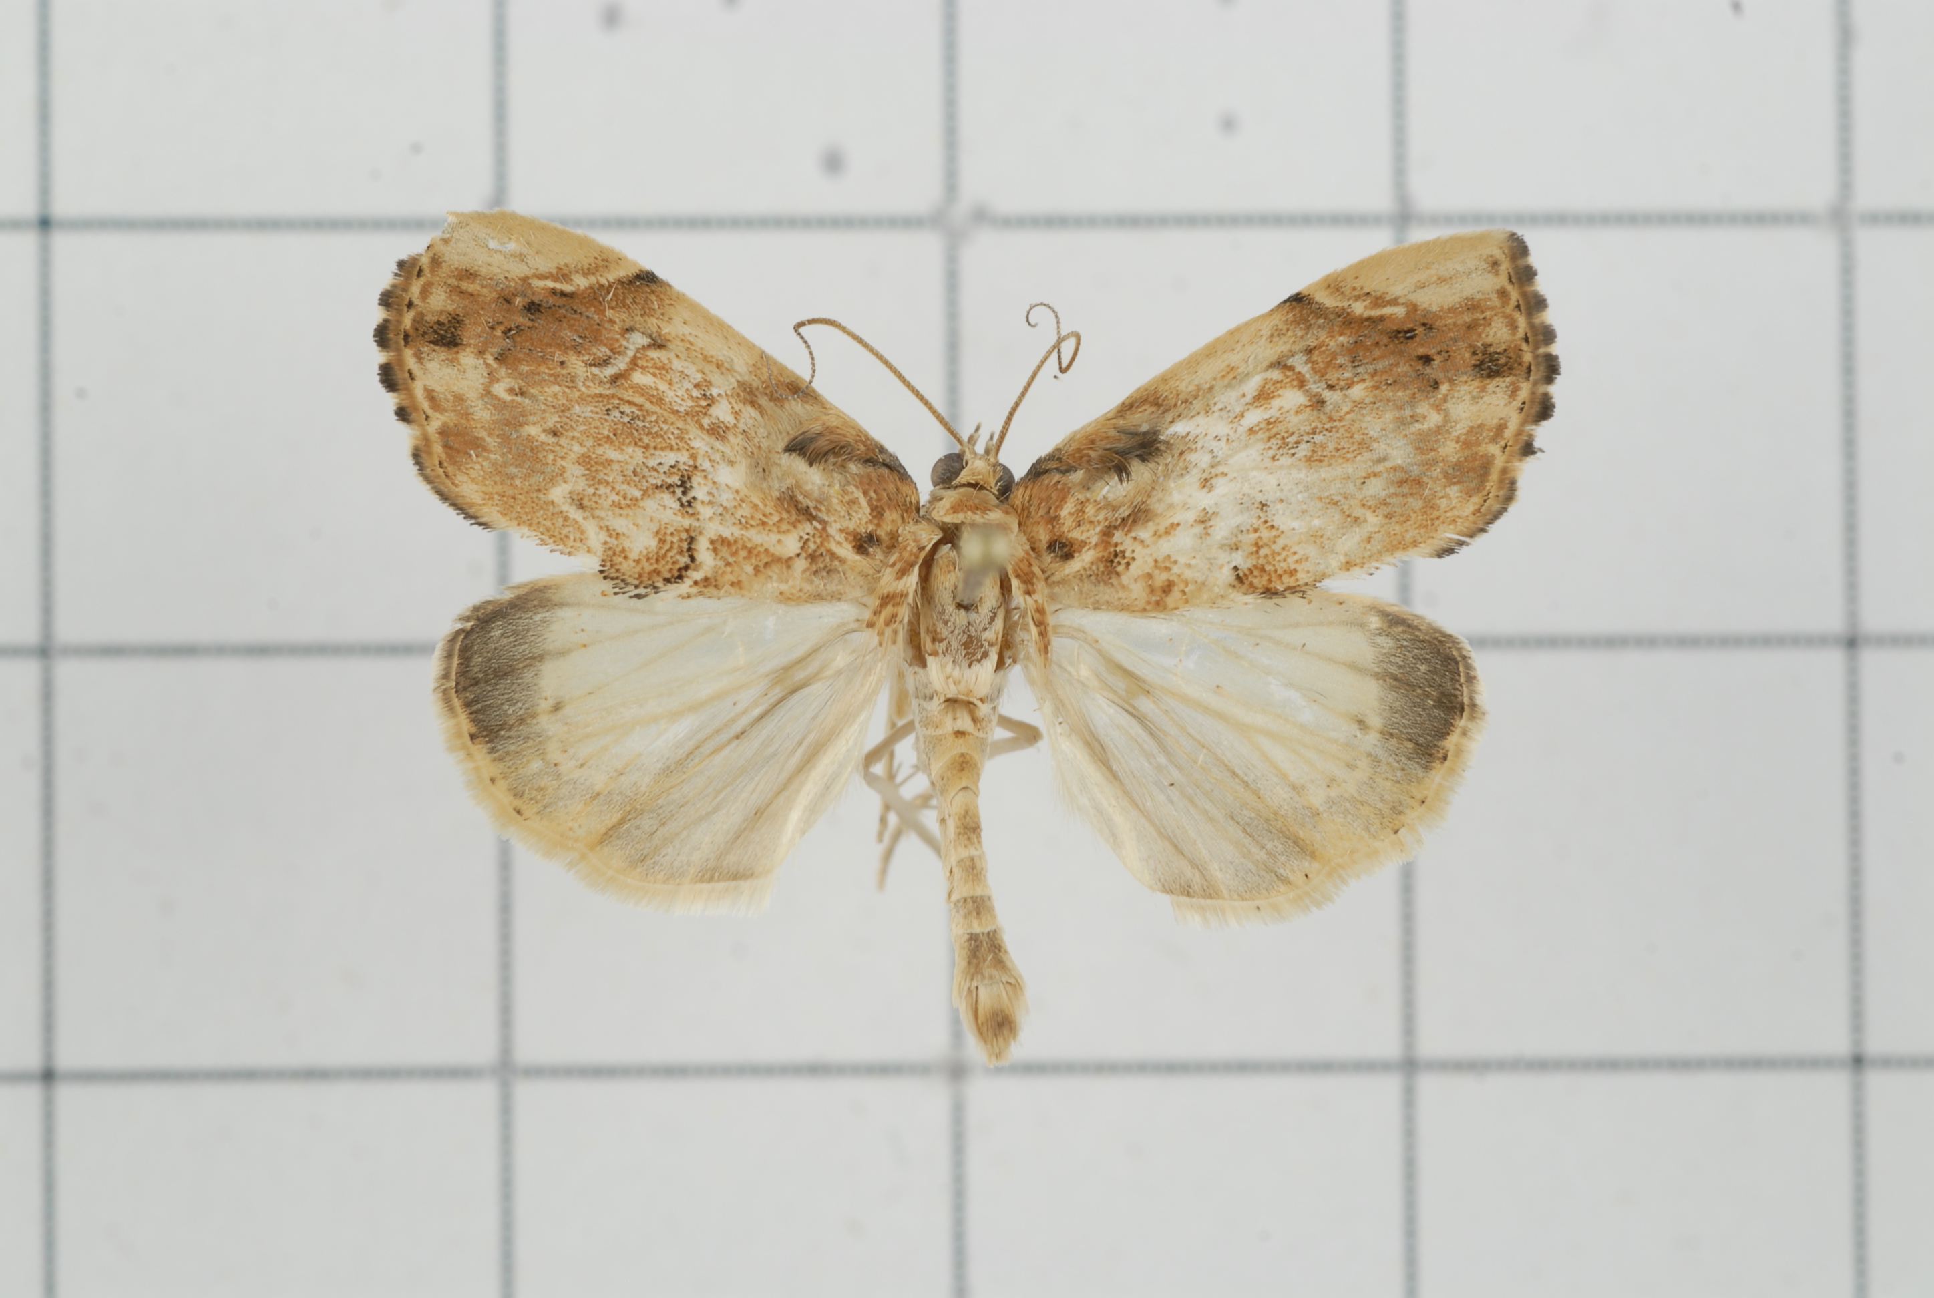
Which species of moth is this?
Crocidolomia subhirsutalis
